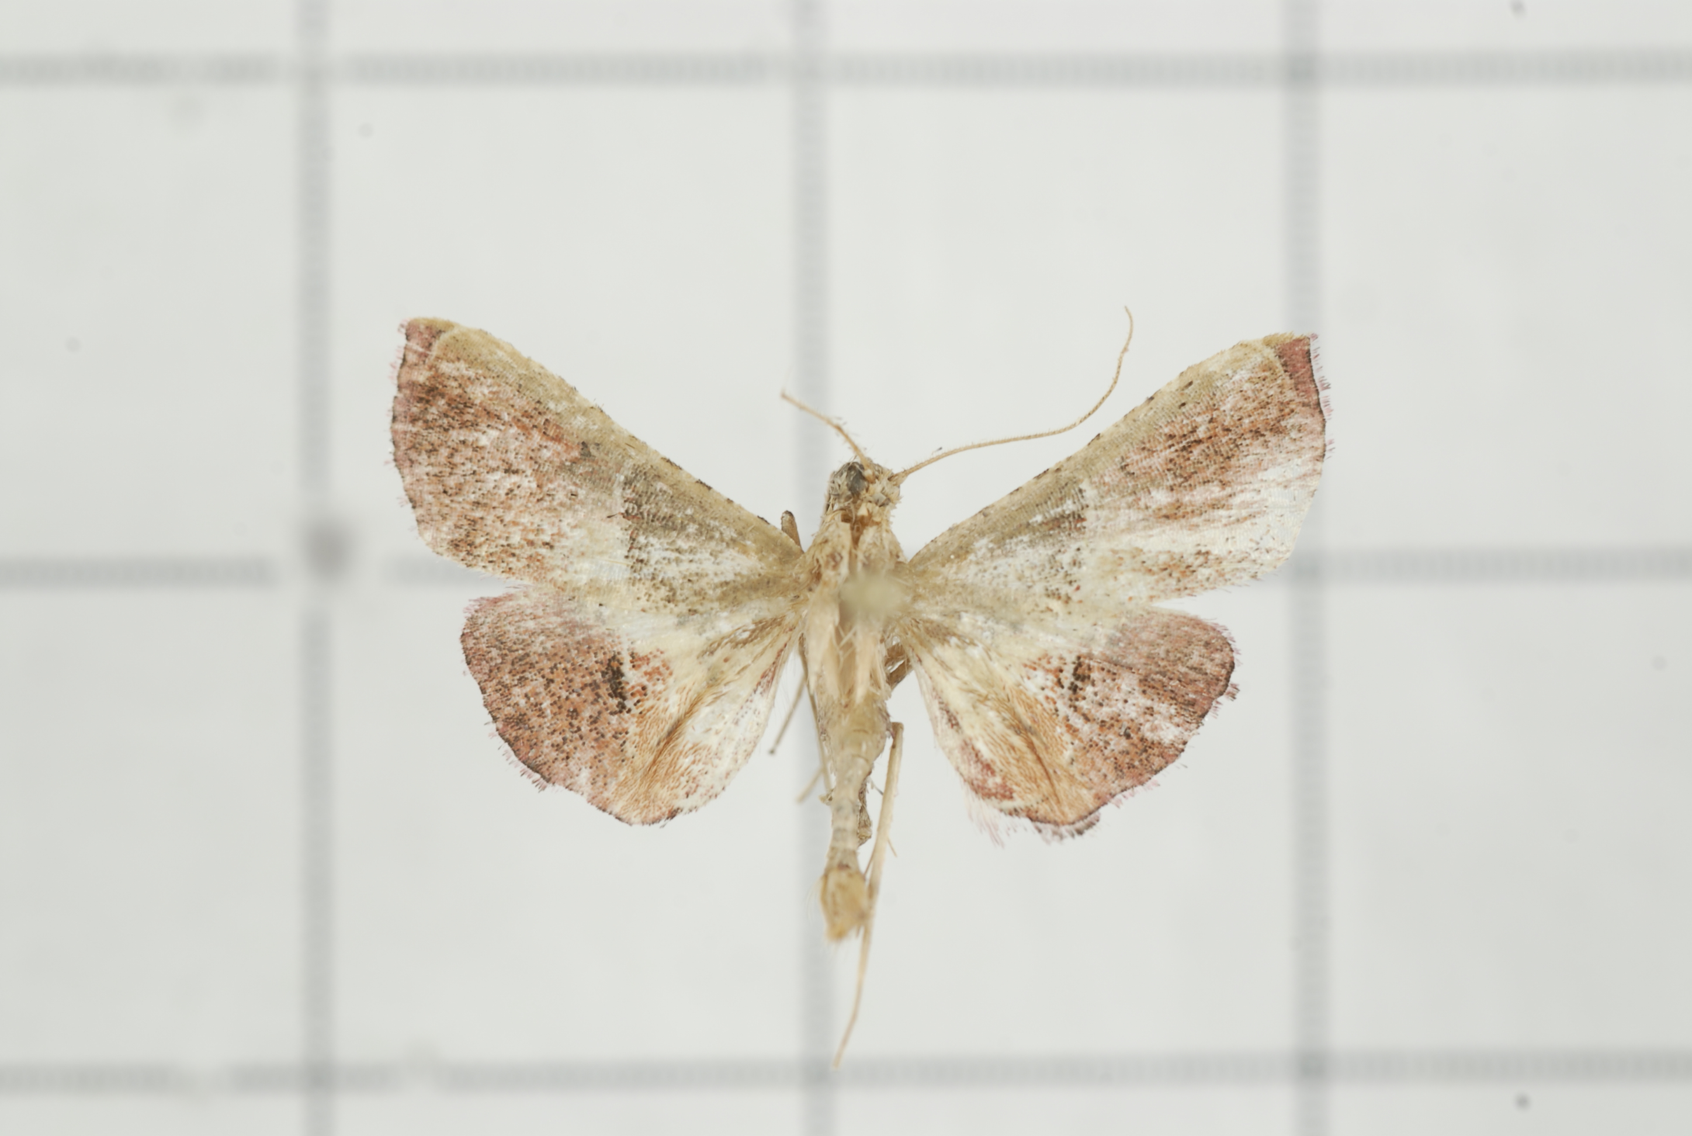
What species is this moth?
Endotricha consocia
